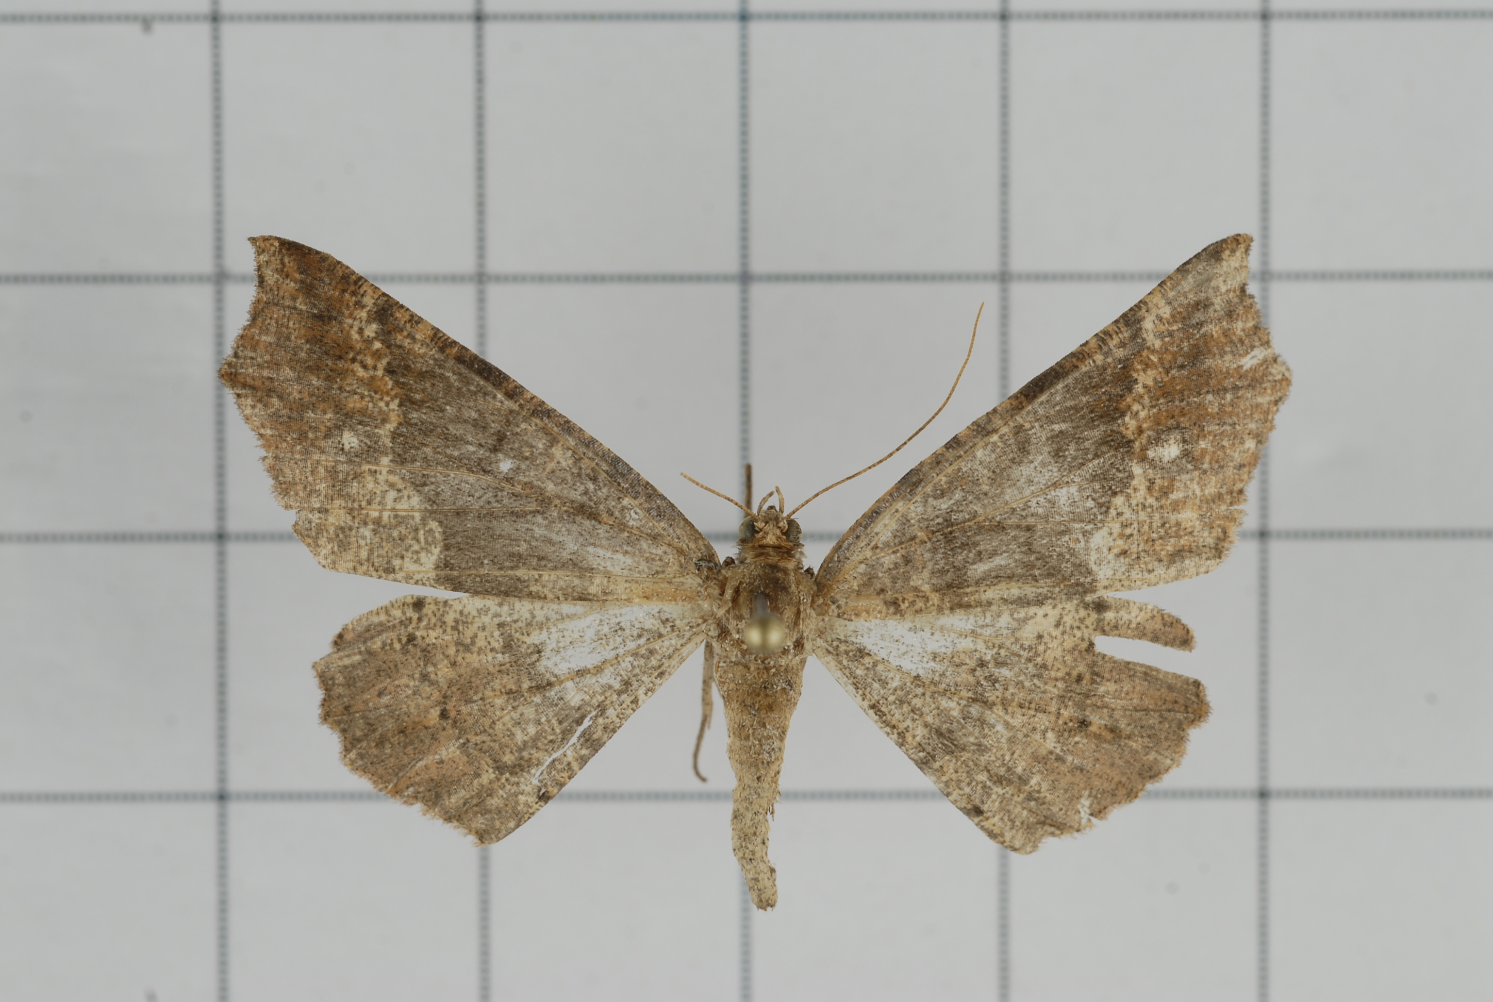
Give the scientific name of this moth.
Xerodes albonotaria aritai
